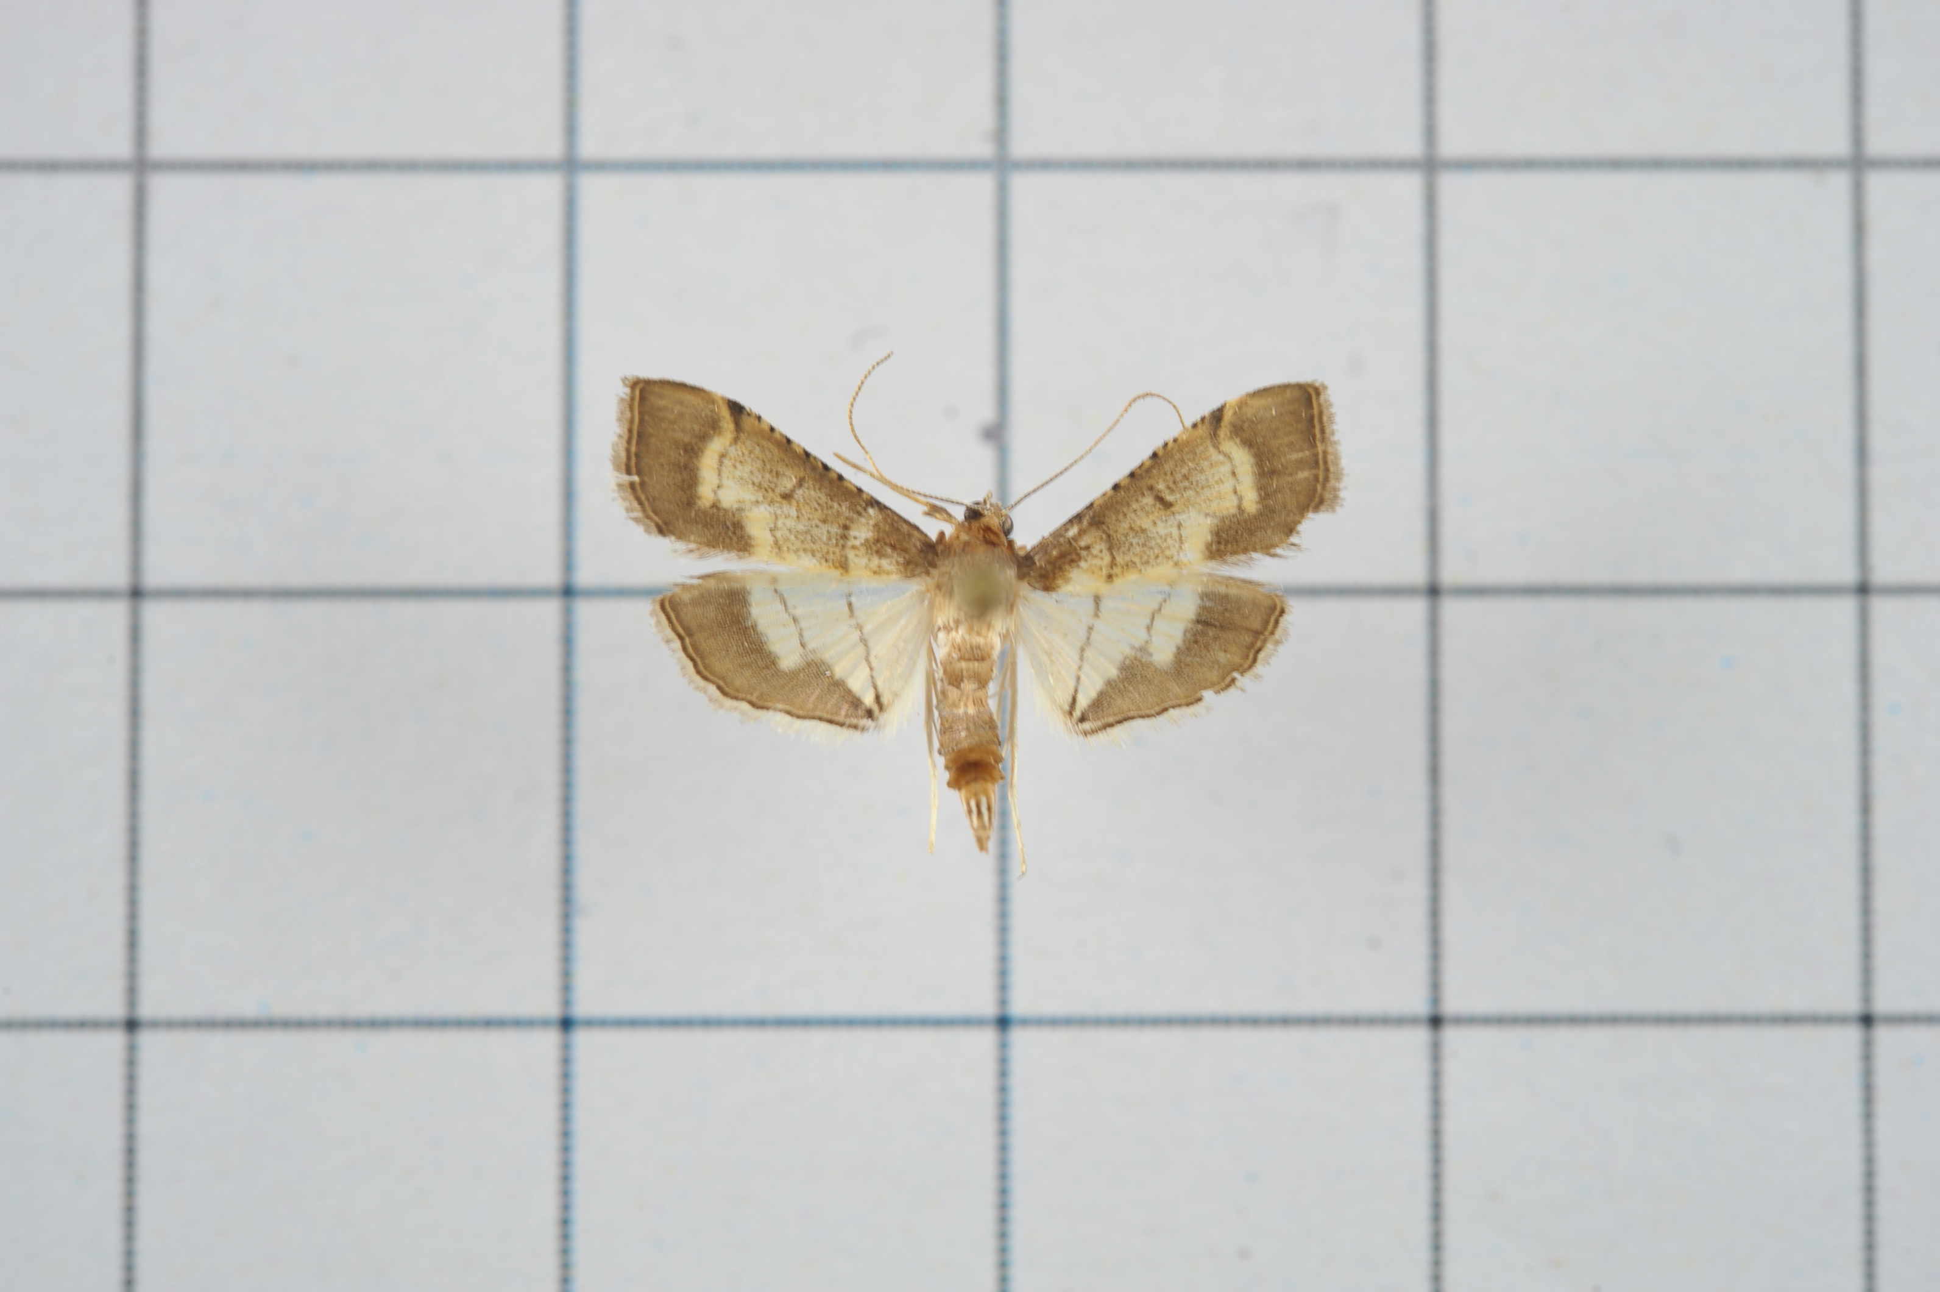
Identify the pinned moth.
Cnaphalocrocis limbalis
